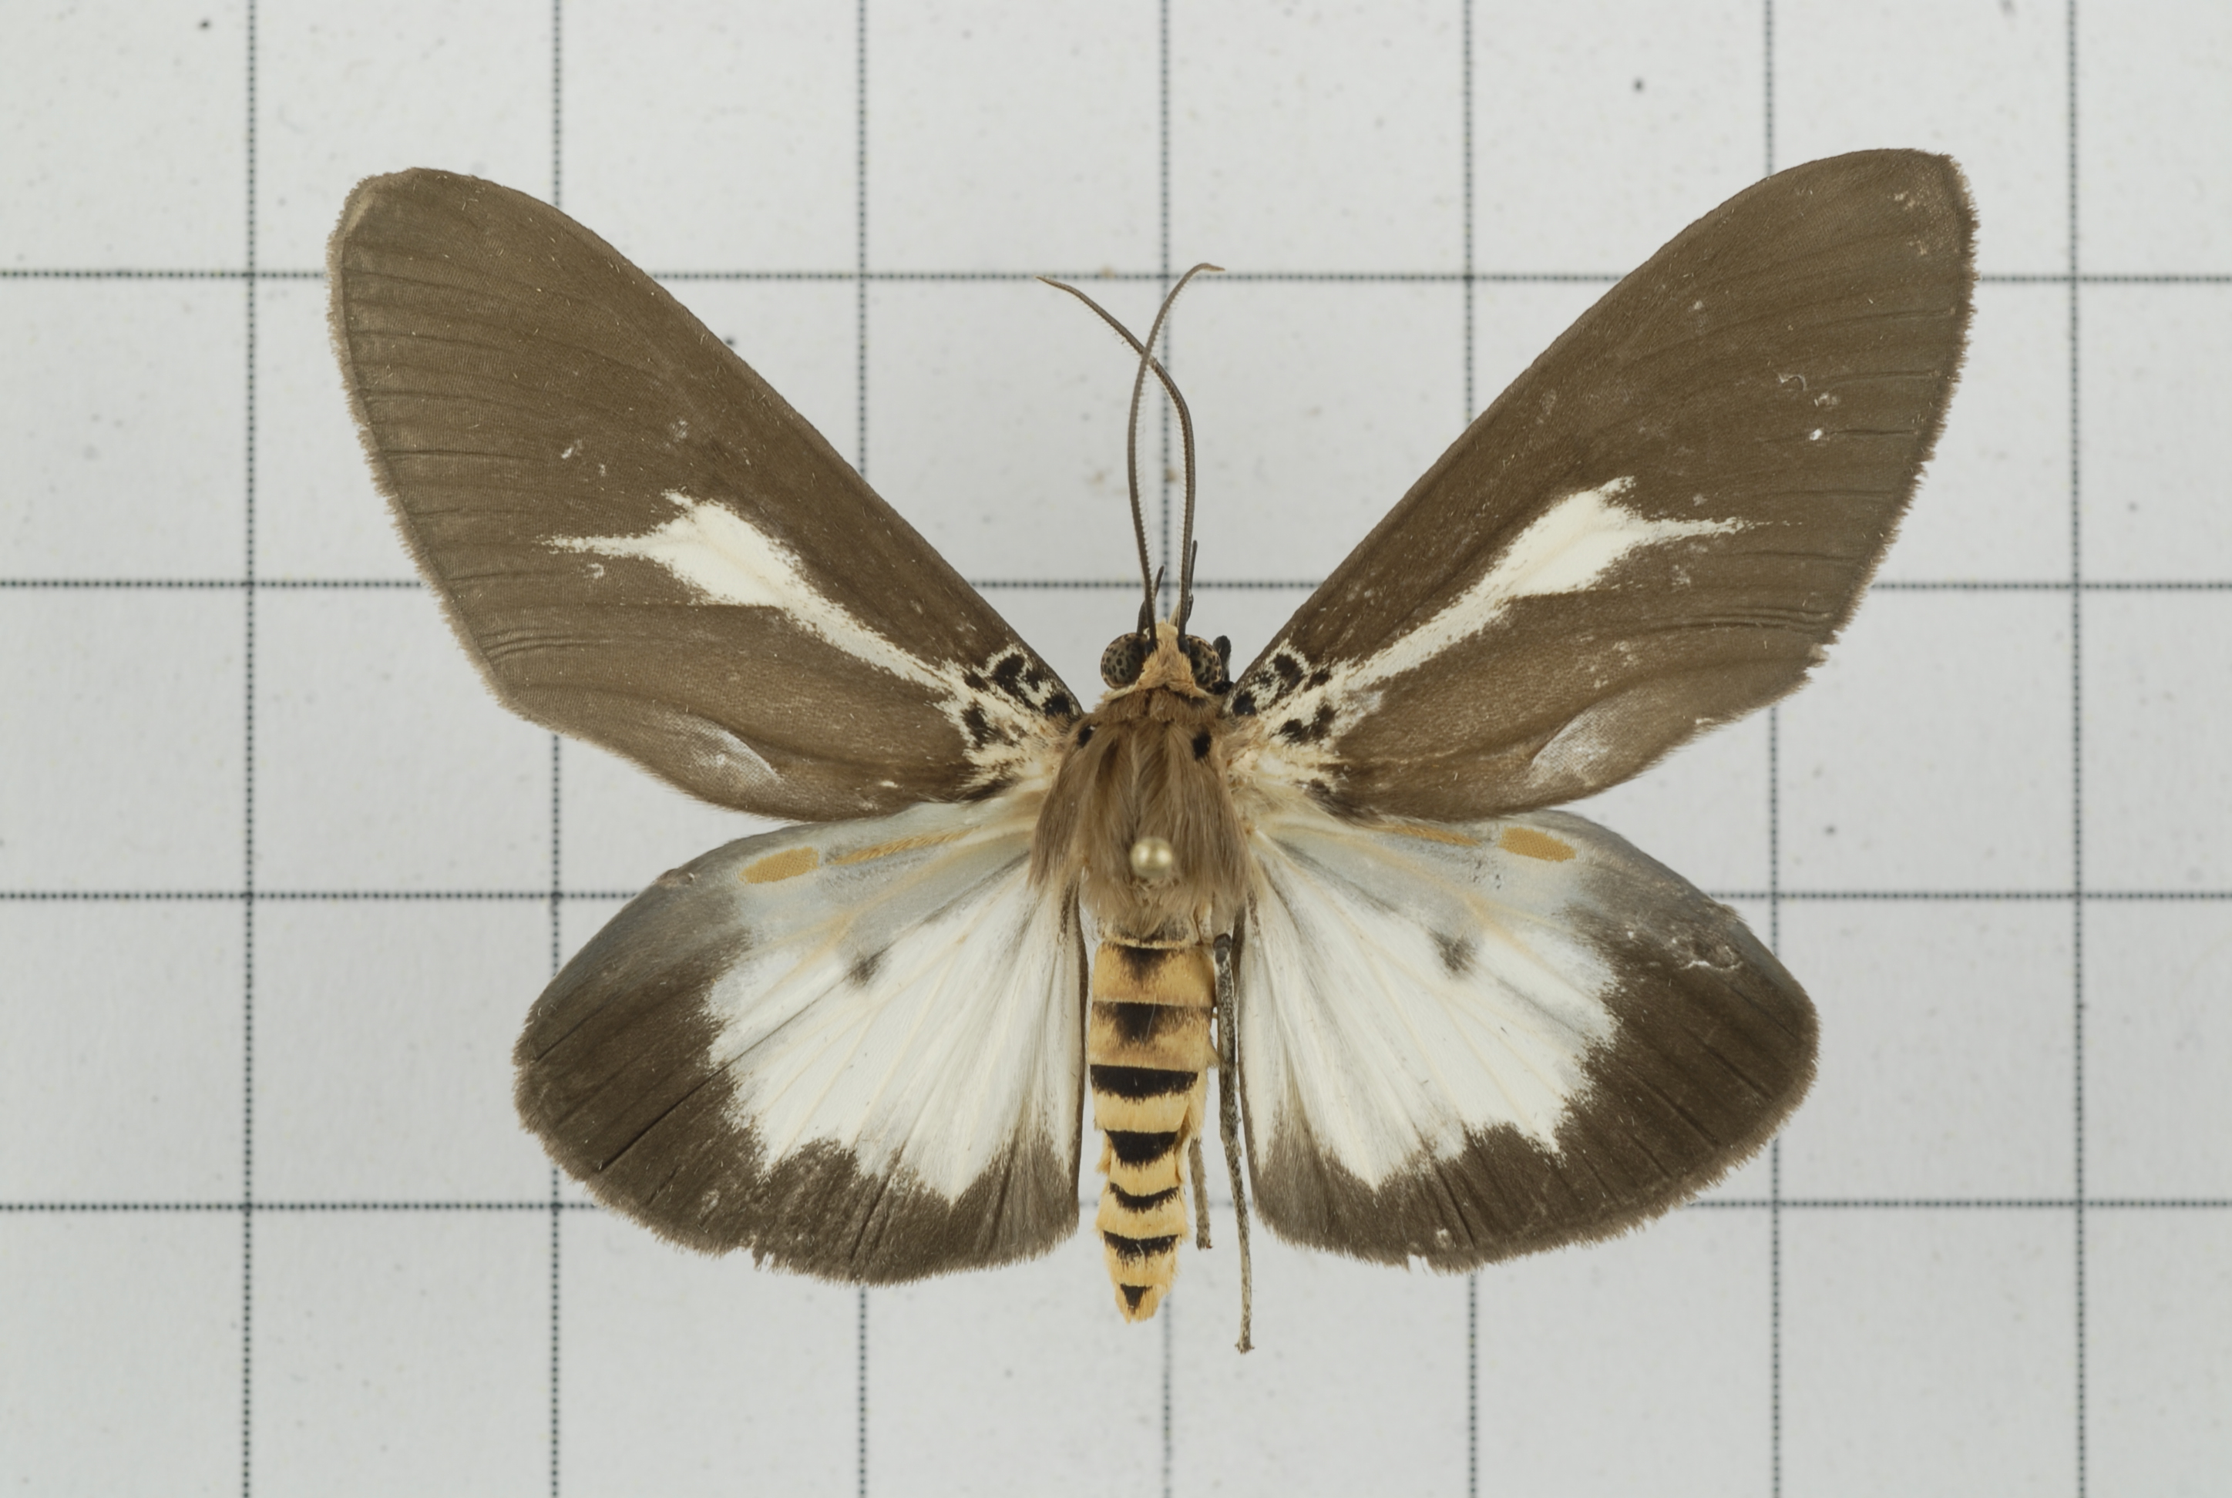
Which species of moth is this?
Asota heliconia zebrina
